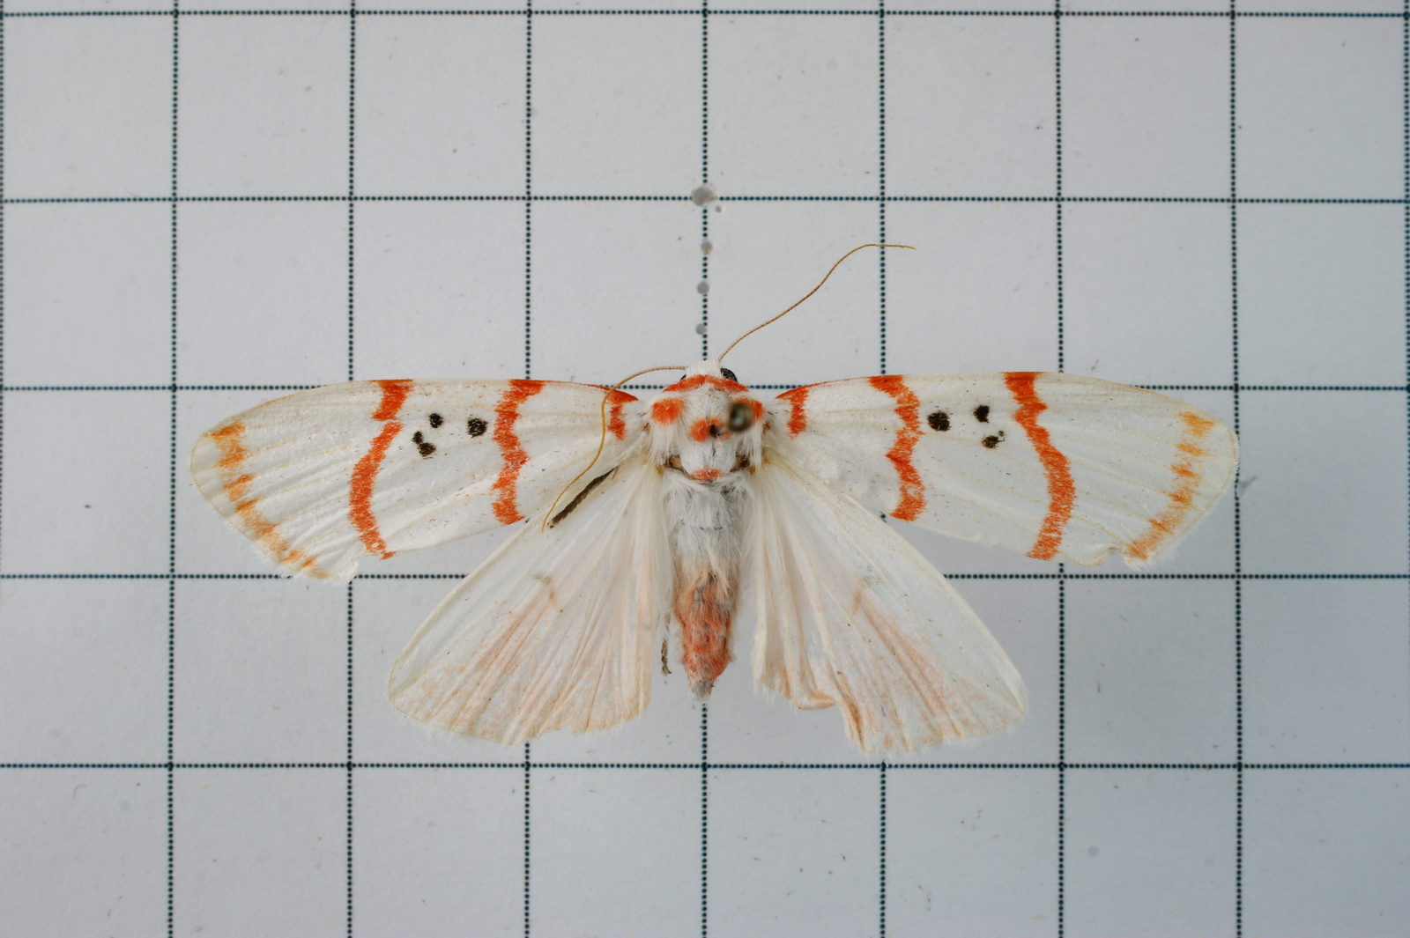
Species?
Cyana subalba
